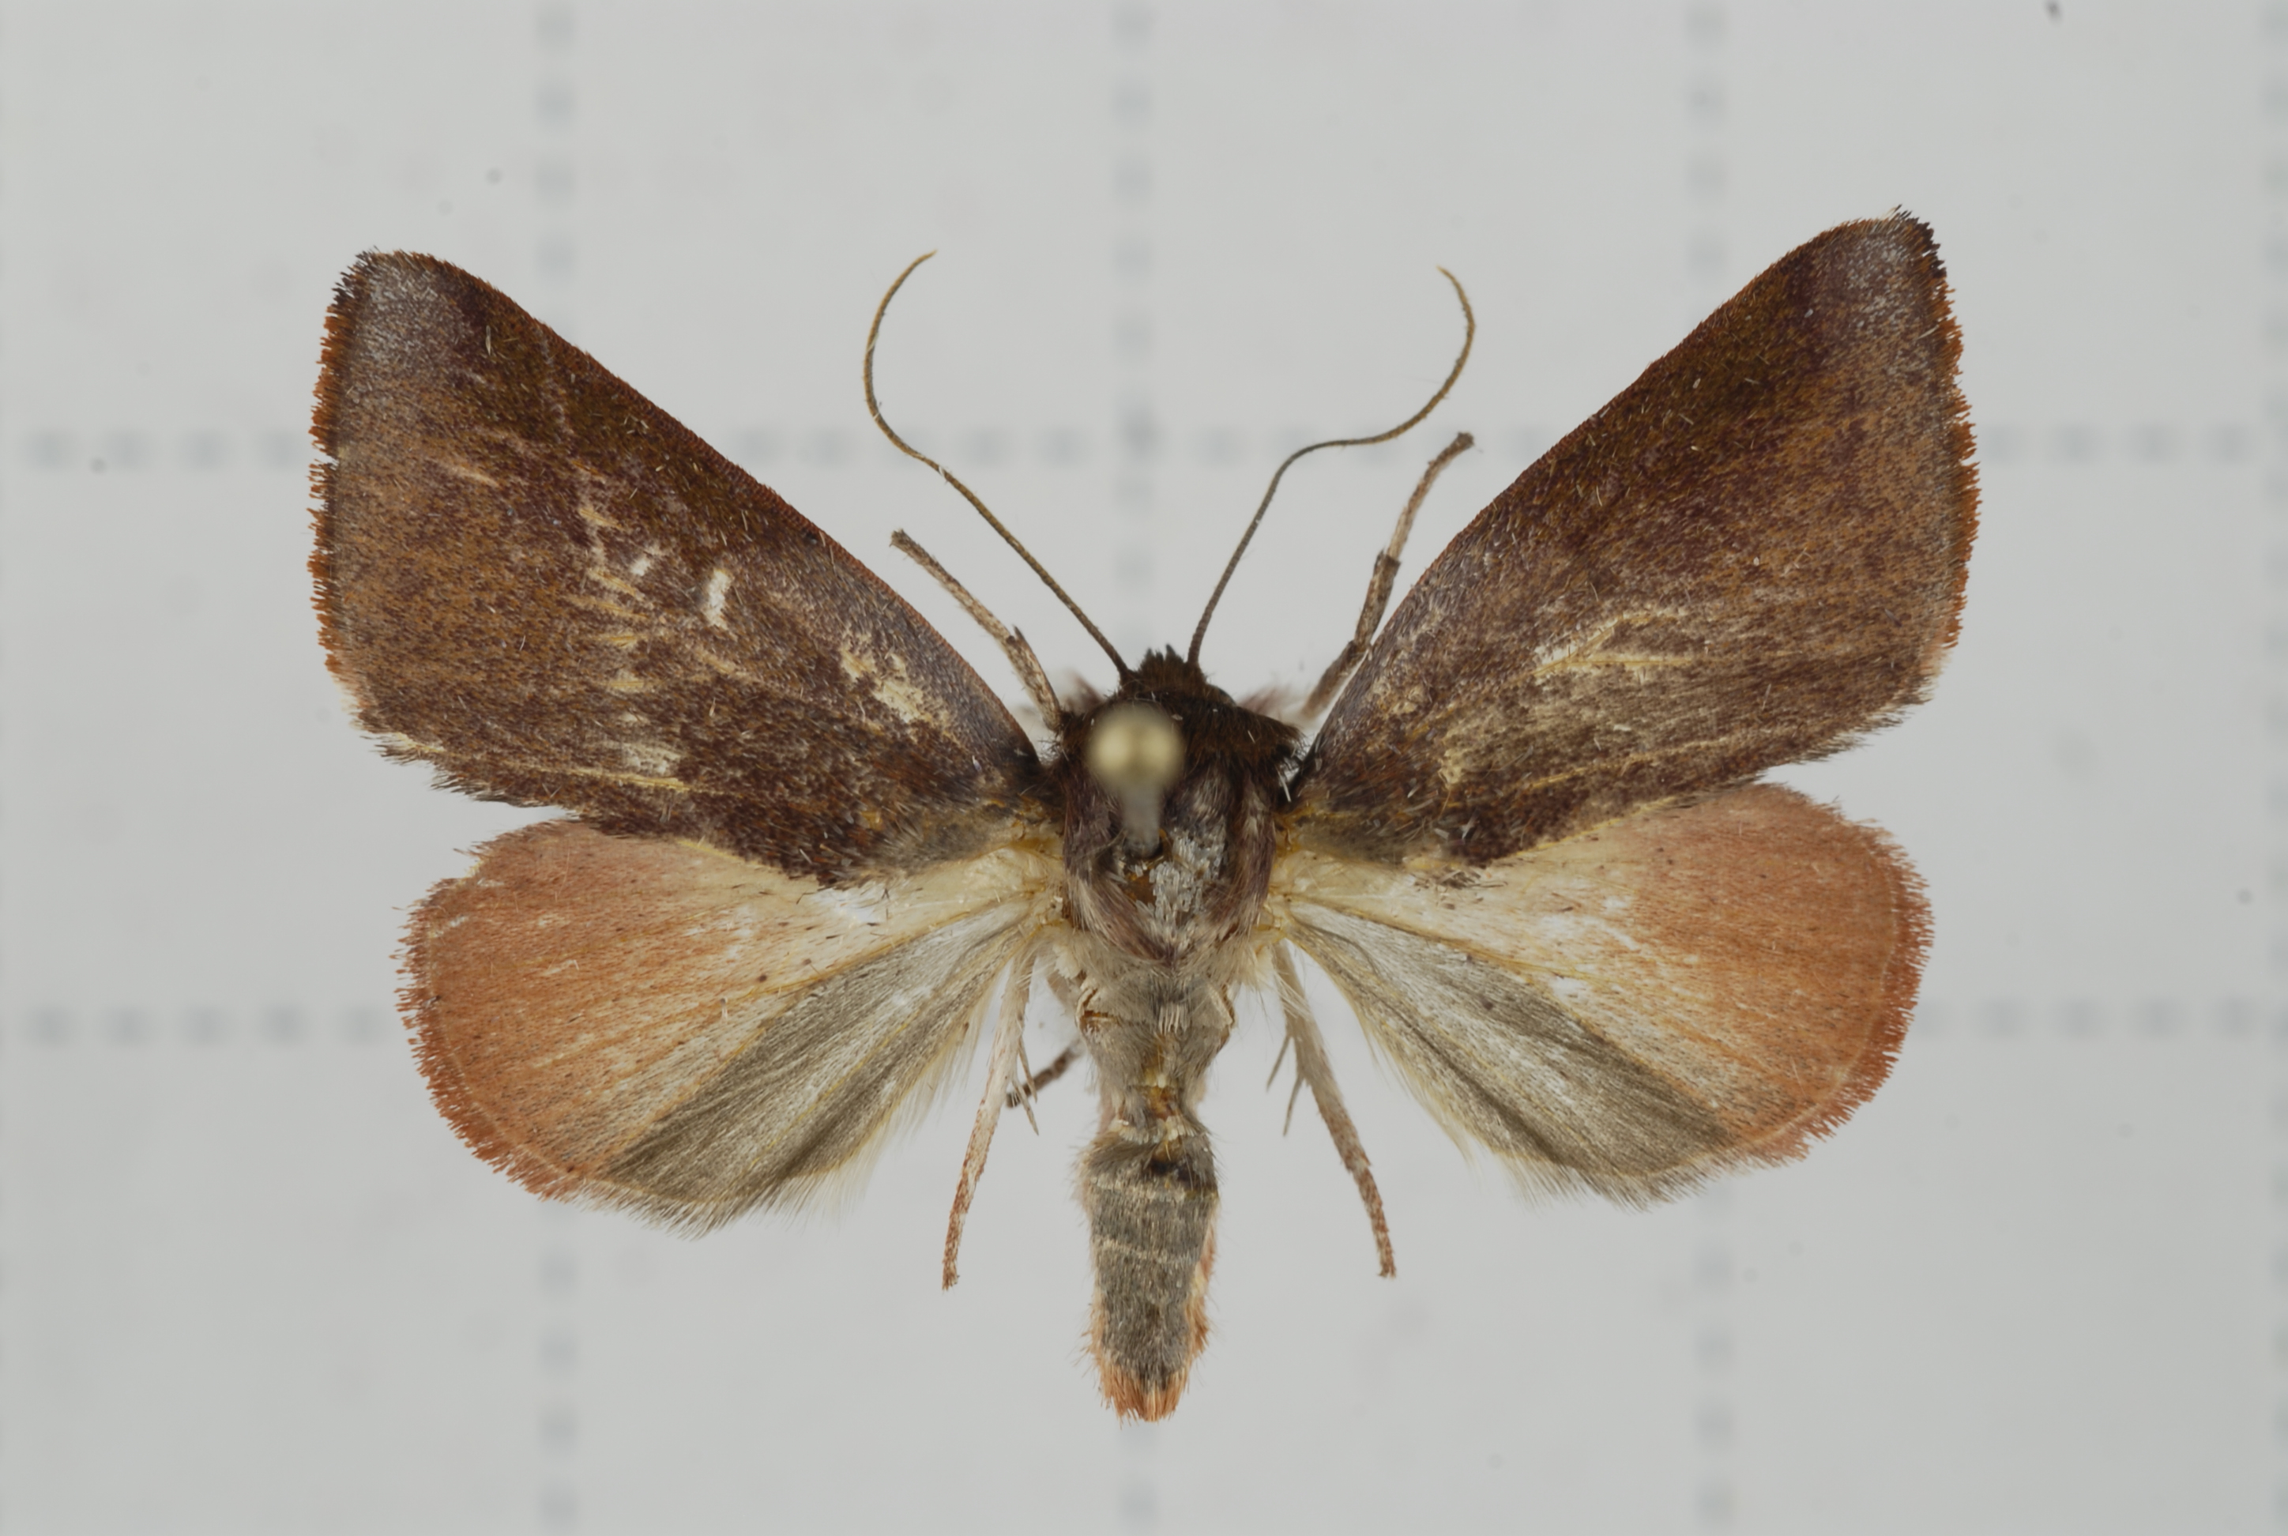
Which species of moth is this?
Xenochroa internifusca
